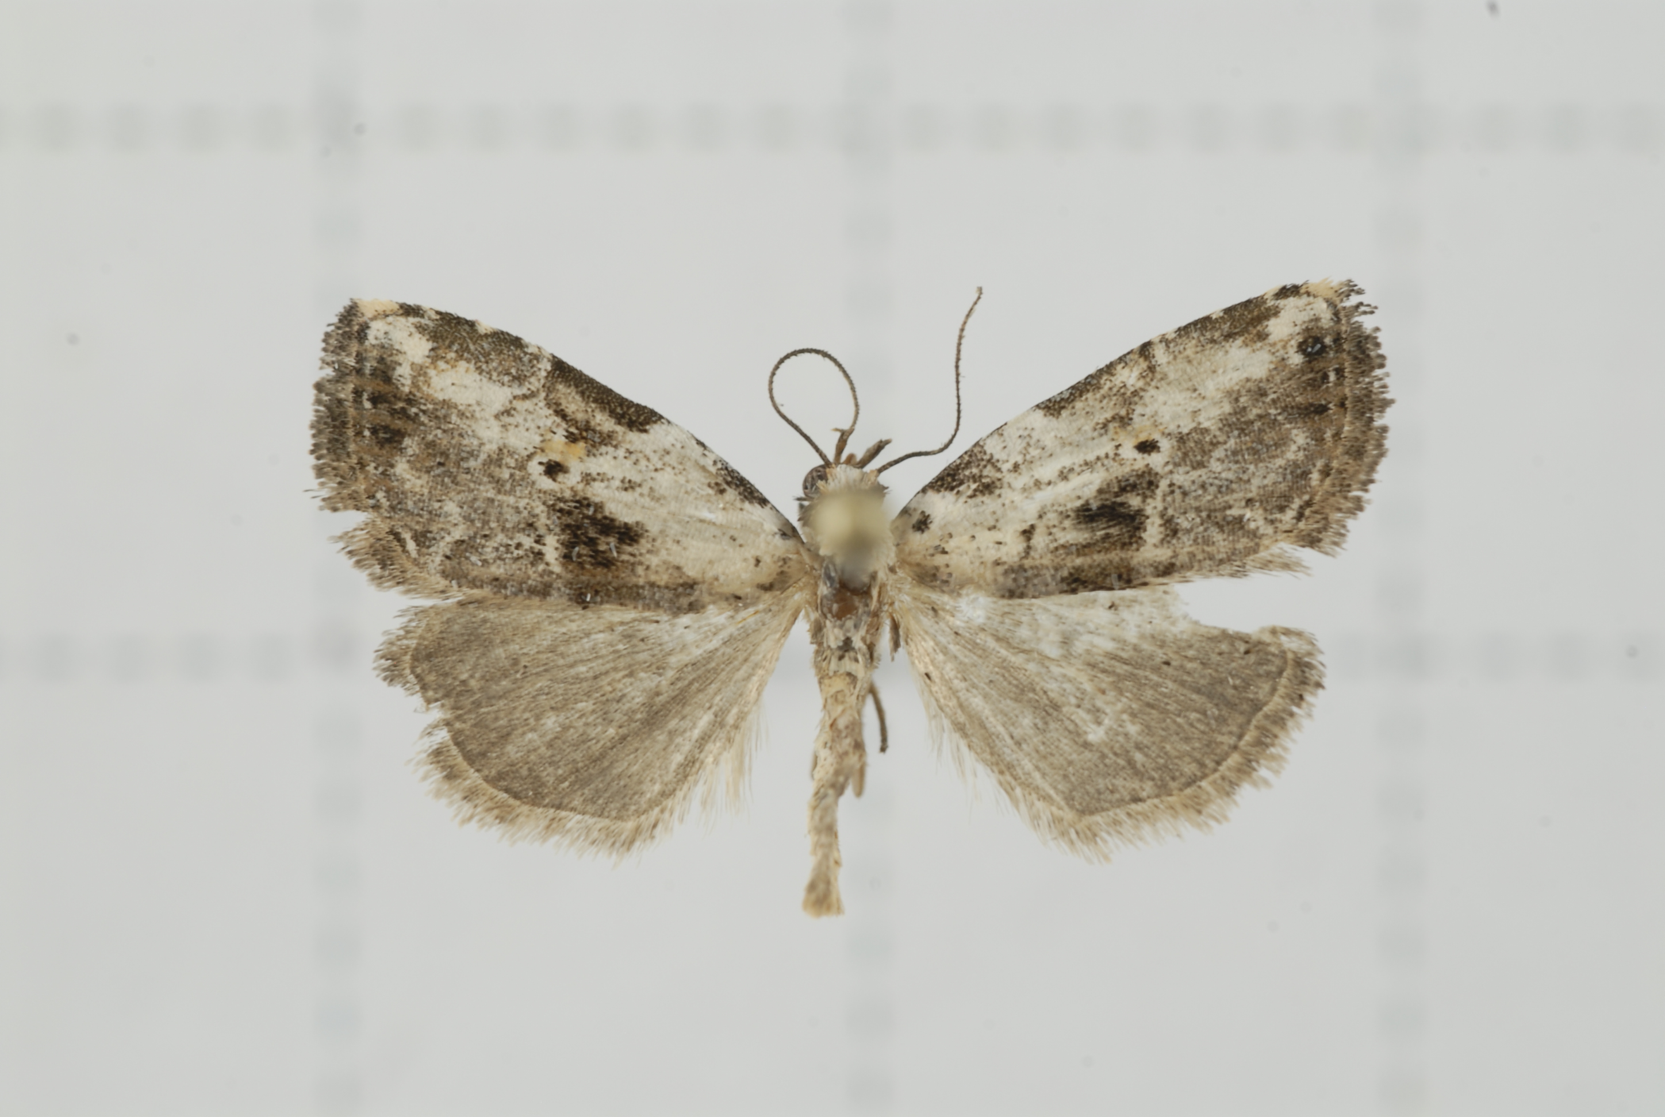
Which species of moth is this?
Chorsia noloides
